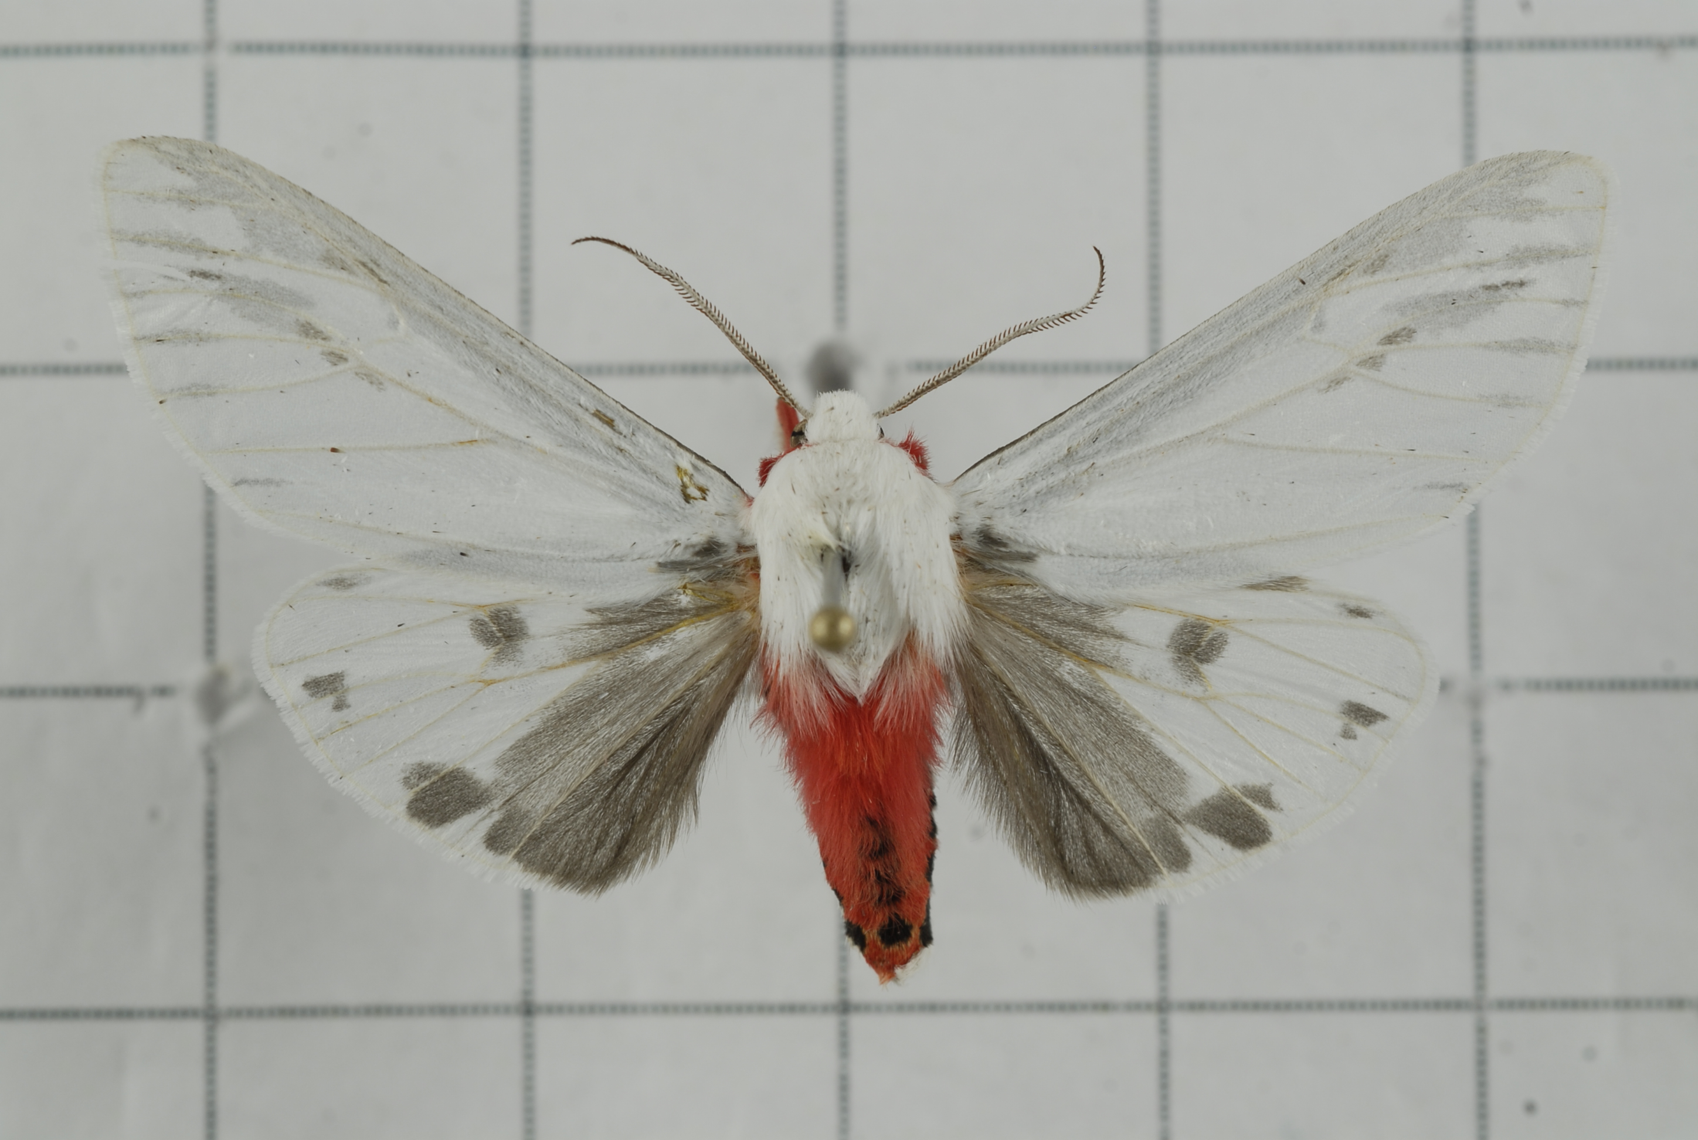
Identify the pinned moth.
Argyarctia fuscobasalis
